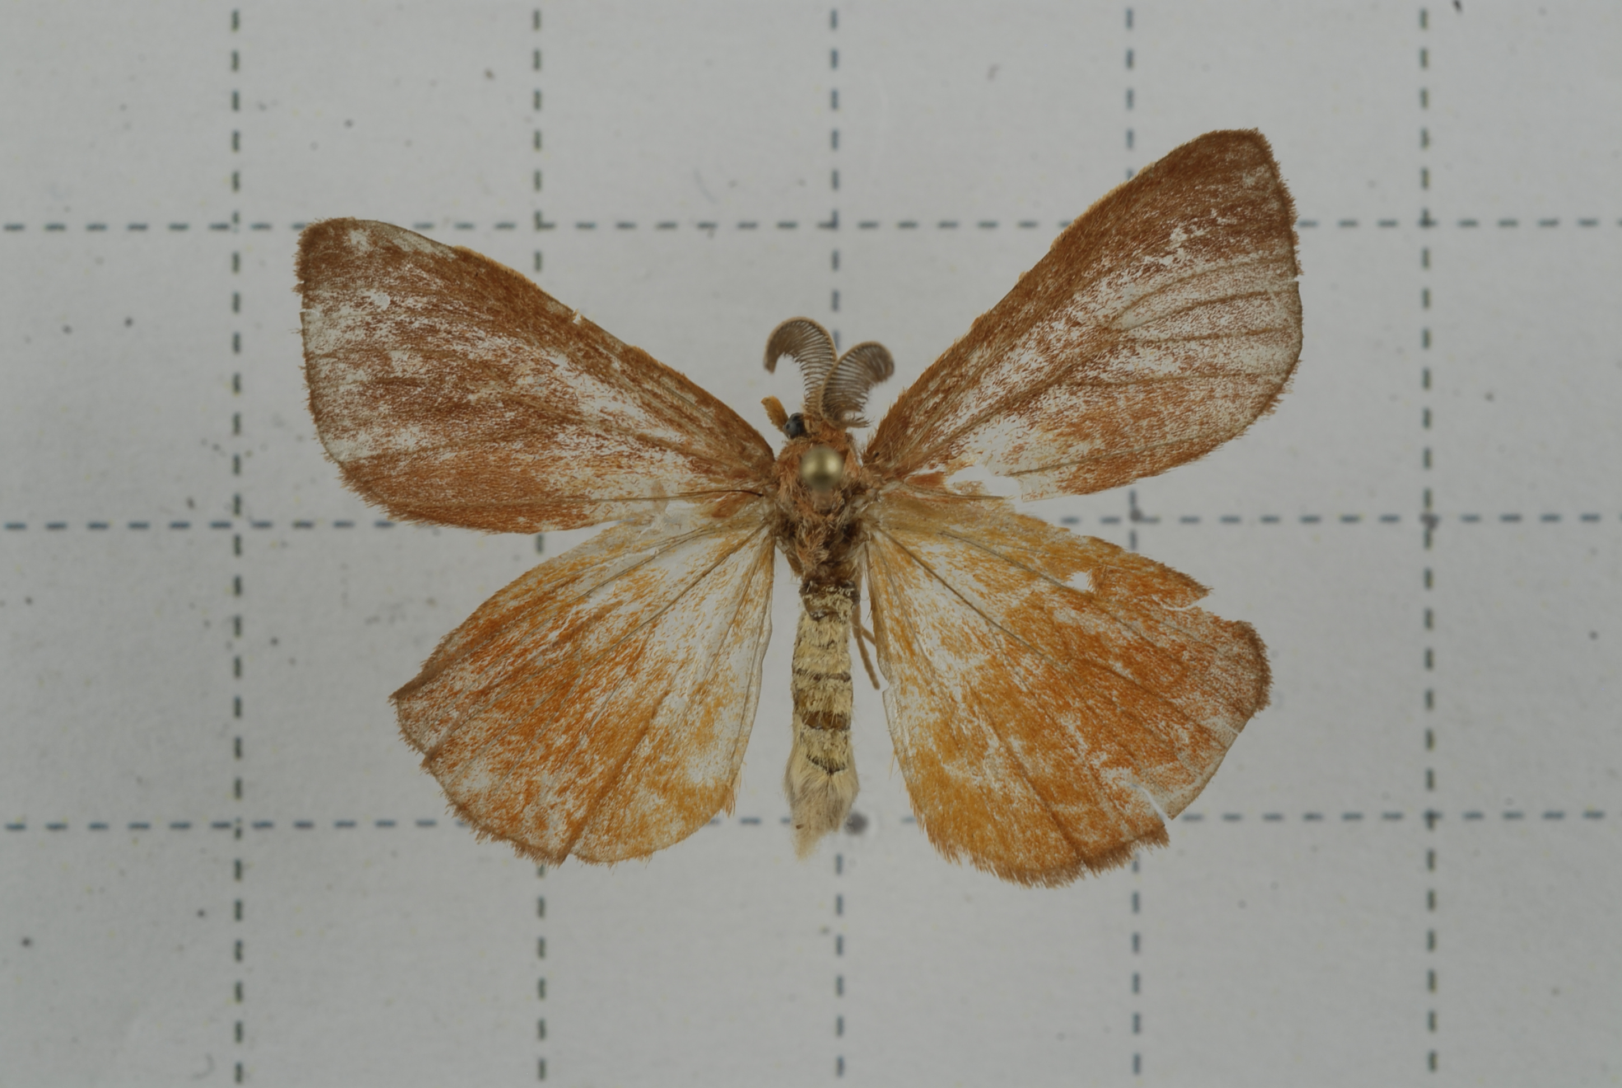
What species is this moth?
Pantana substrigosa
